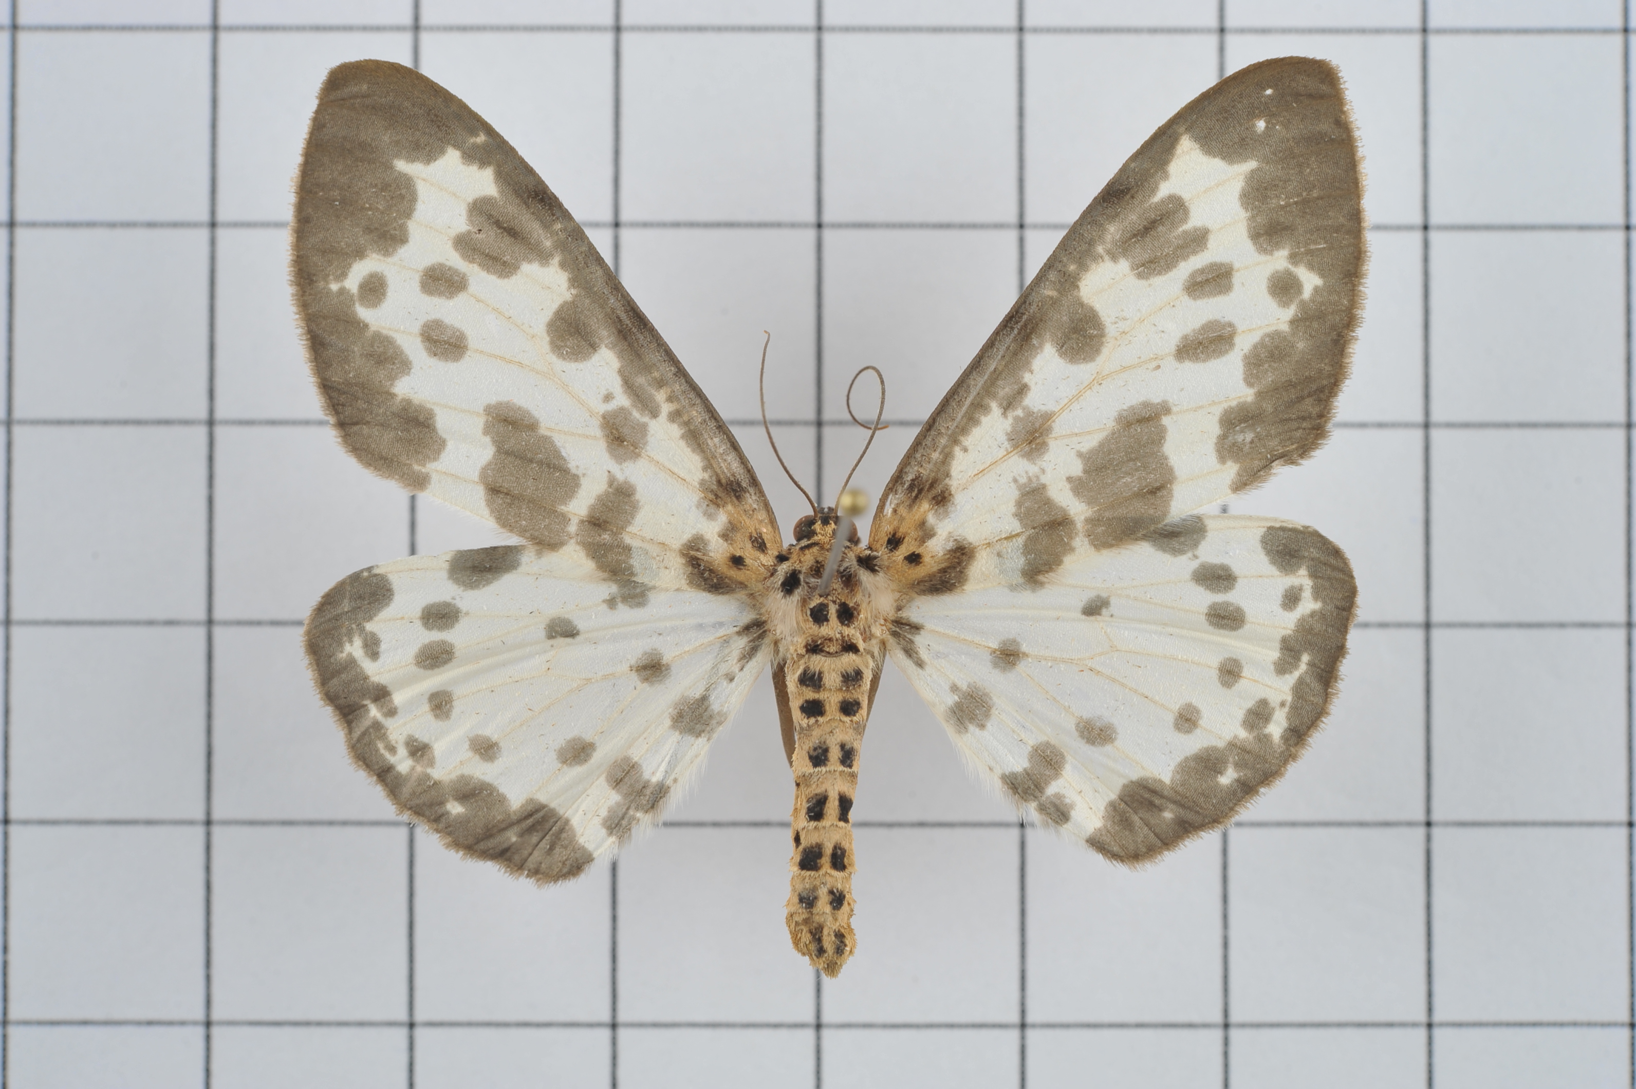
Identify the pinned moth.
Percnia longitermen
